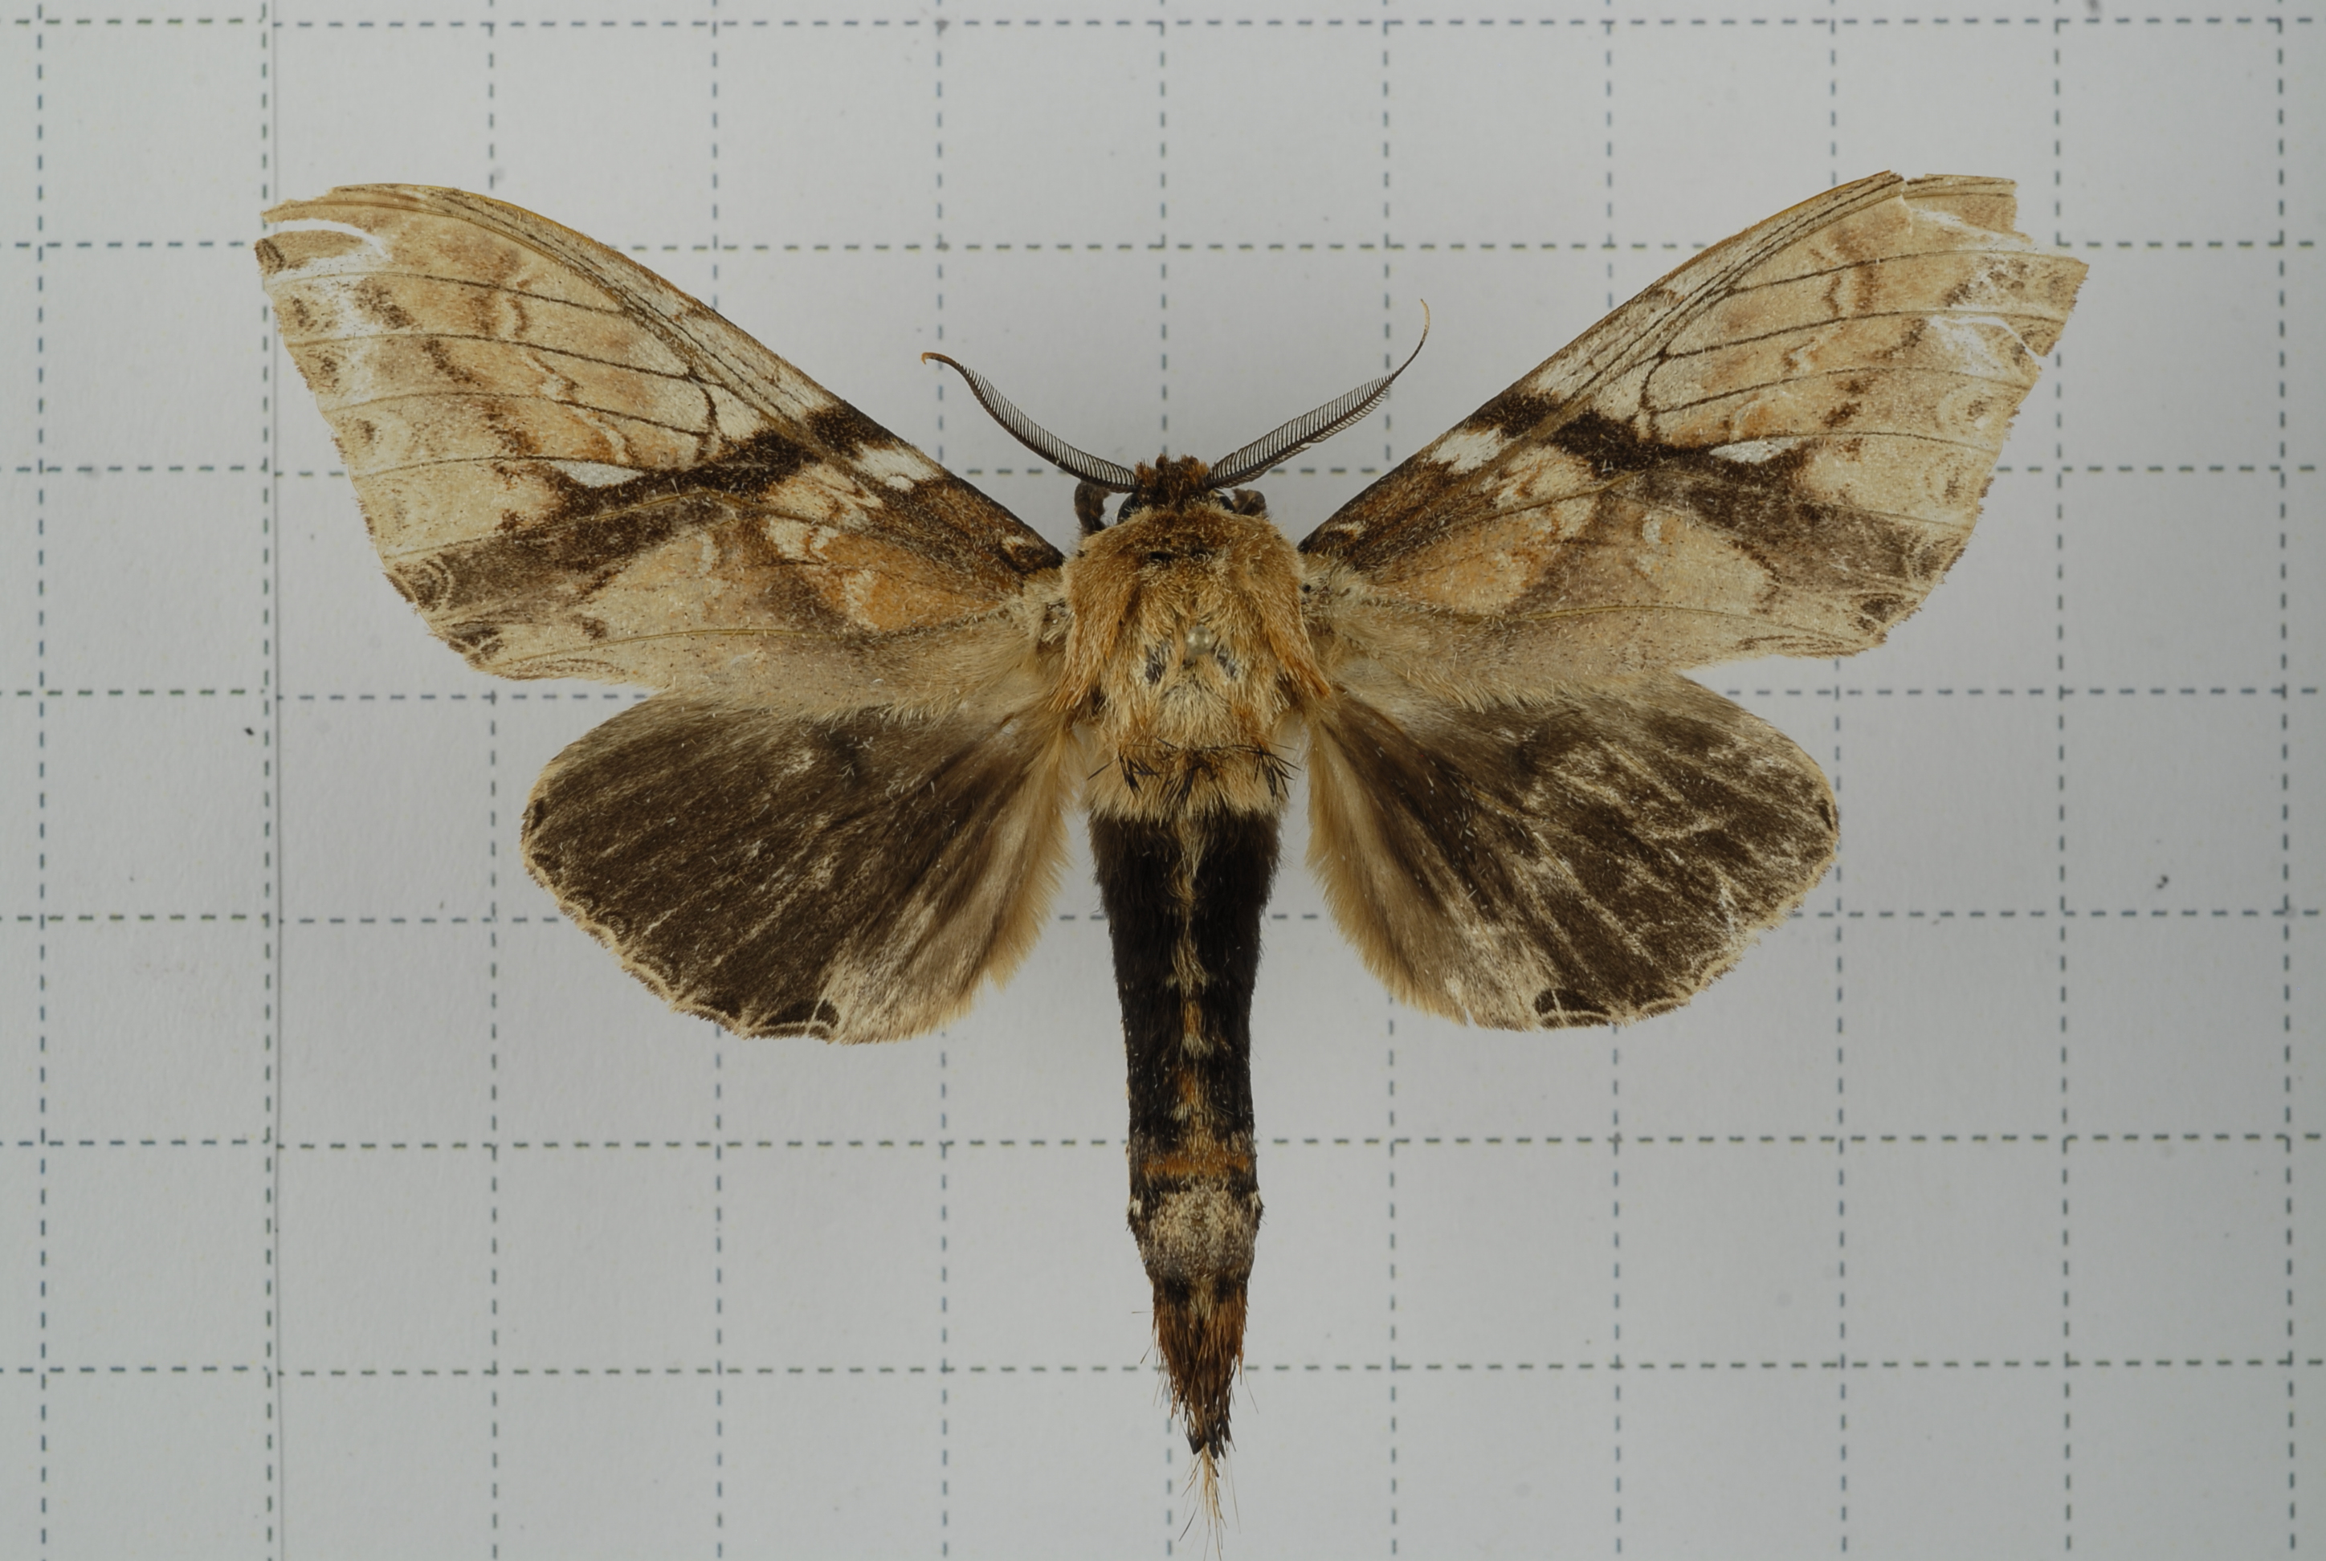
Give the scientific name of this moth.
Dudusa nobilis
